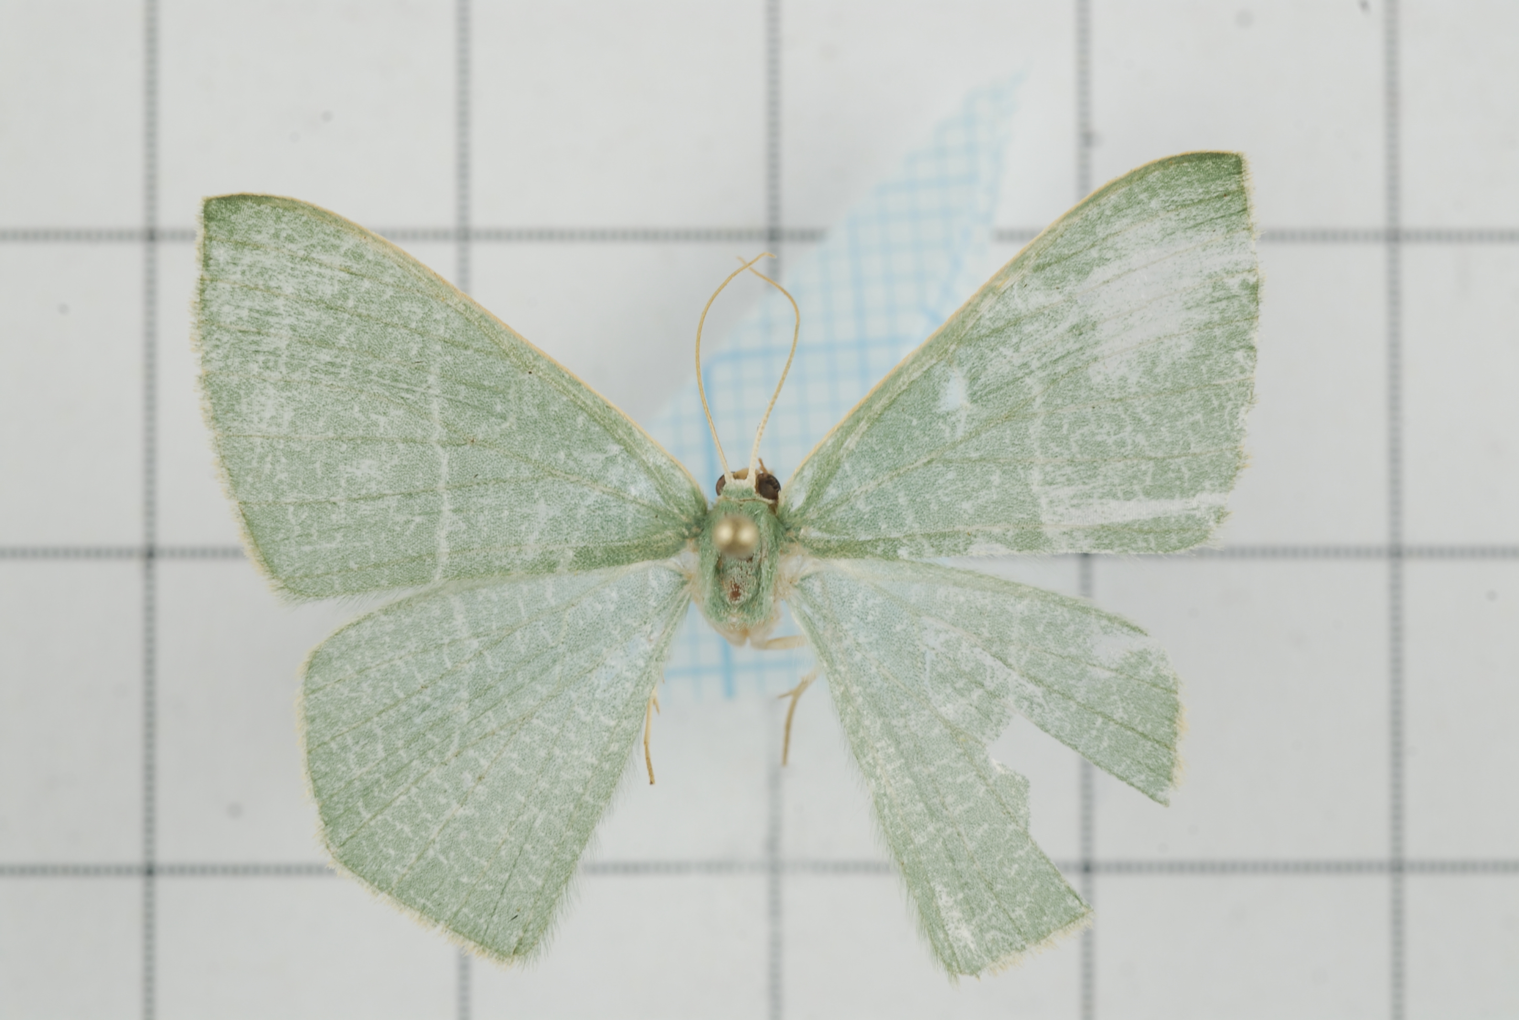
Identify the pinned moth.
Pelagodes subquadraria
